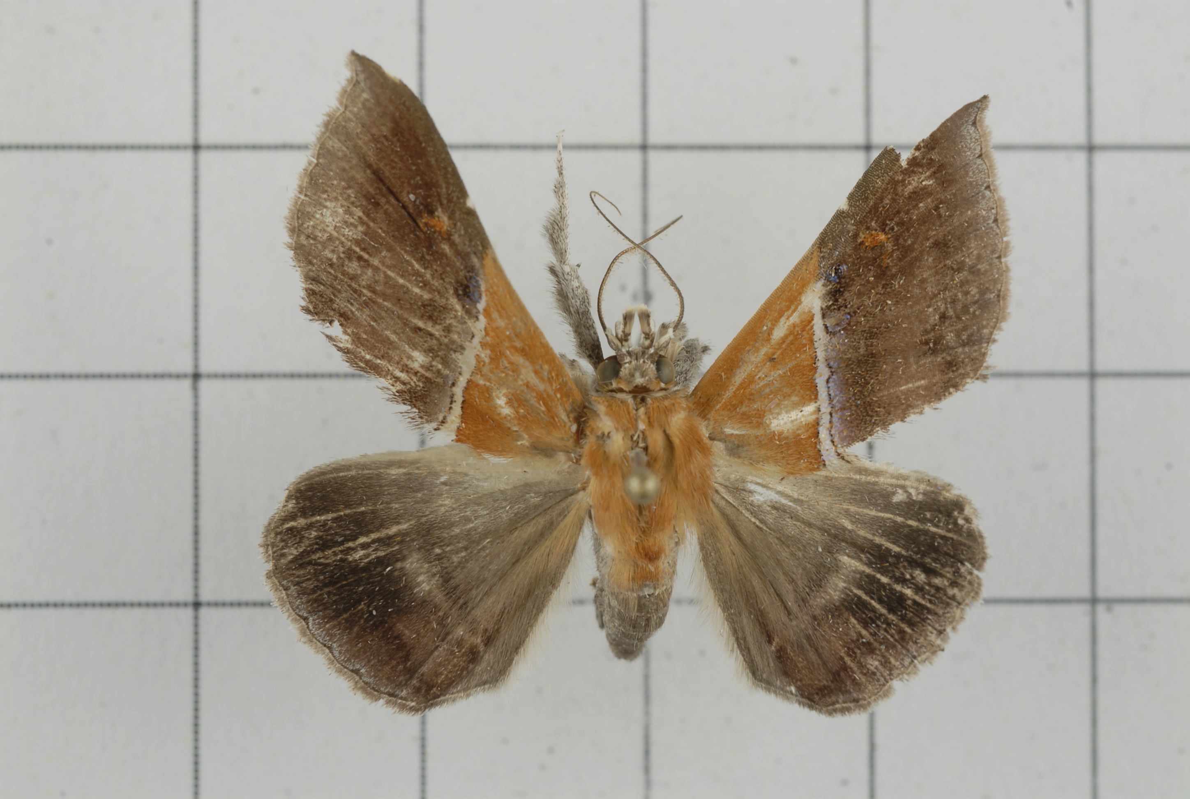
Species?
Sympis rufibasis
